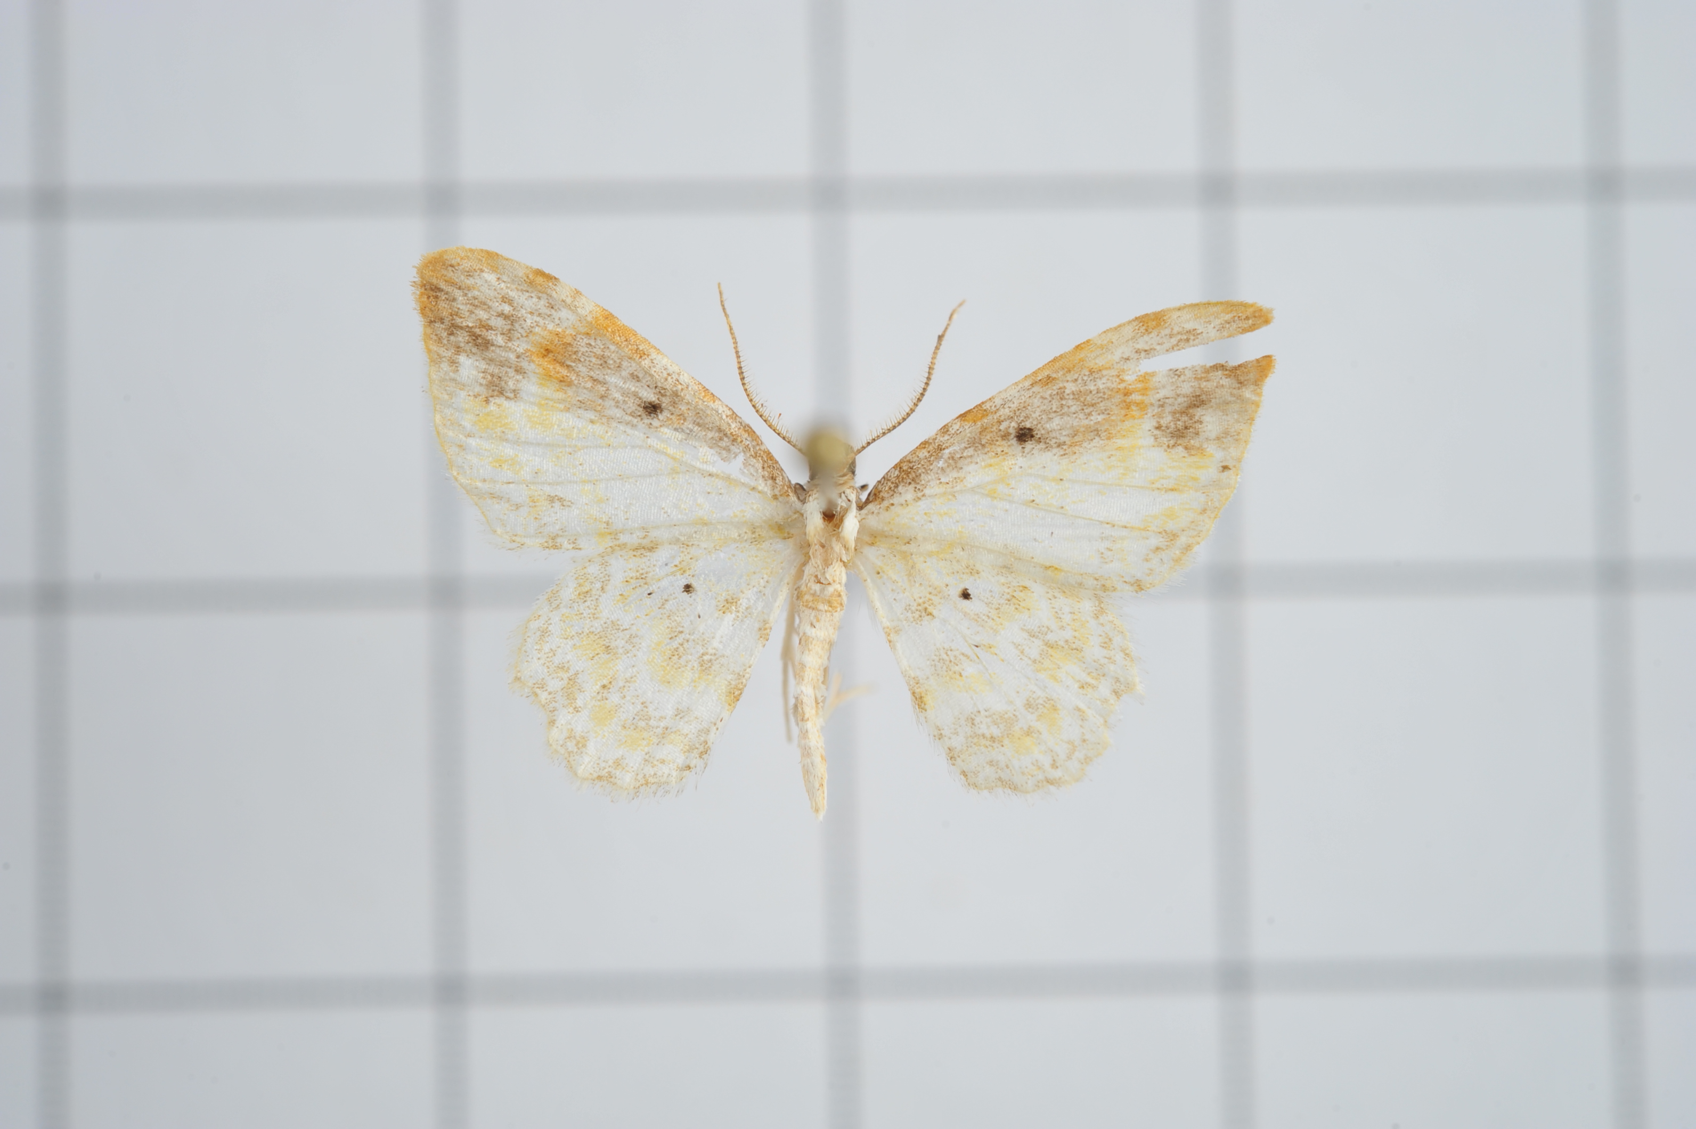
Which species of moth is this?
Acolutha pictaria imbecilla
